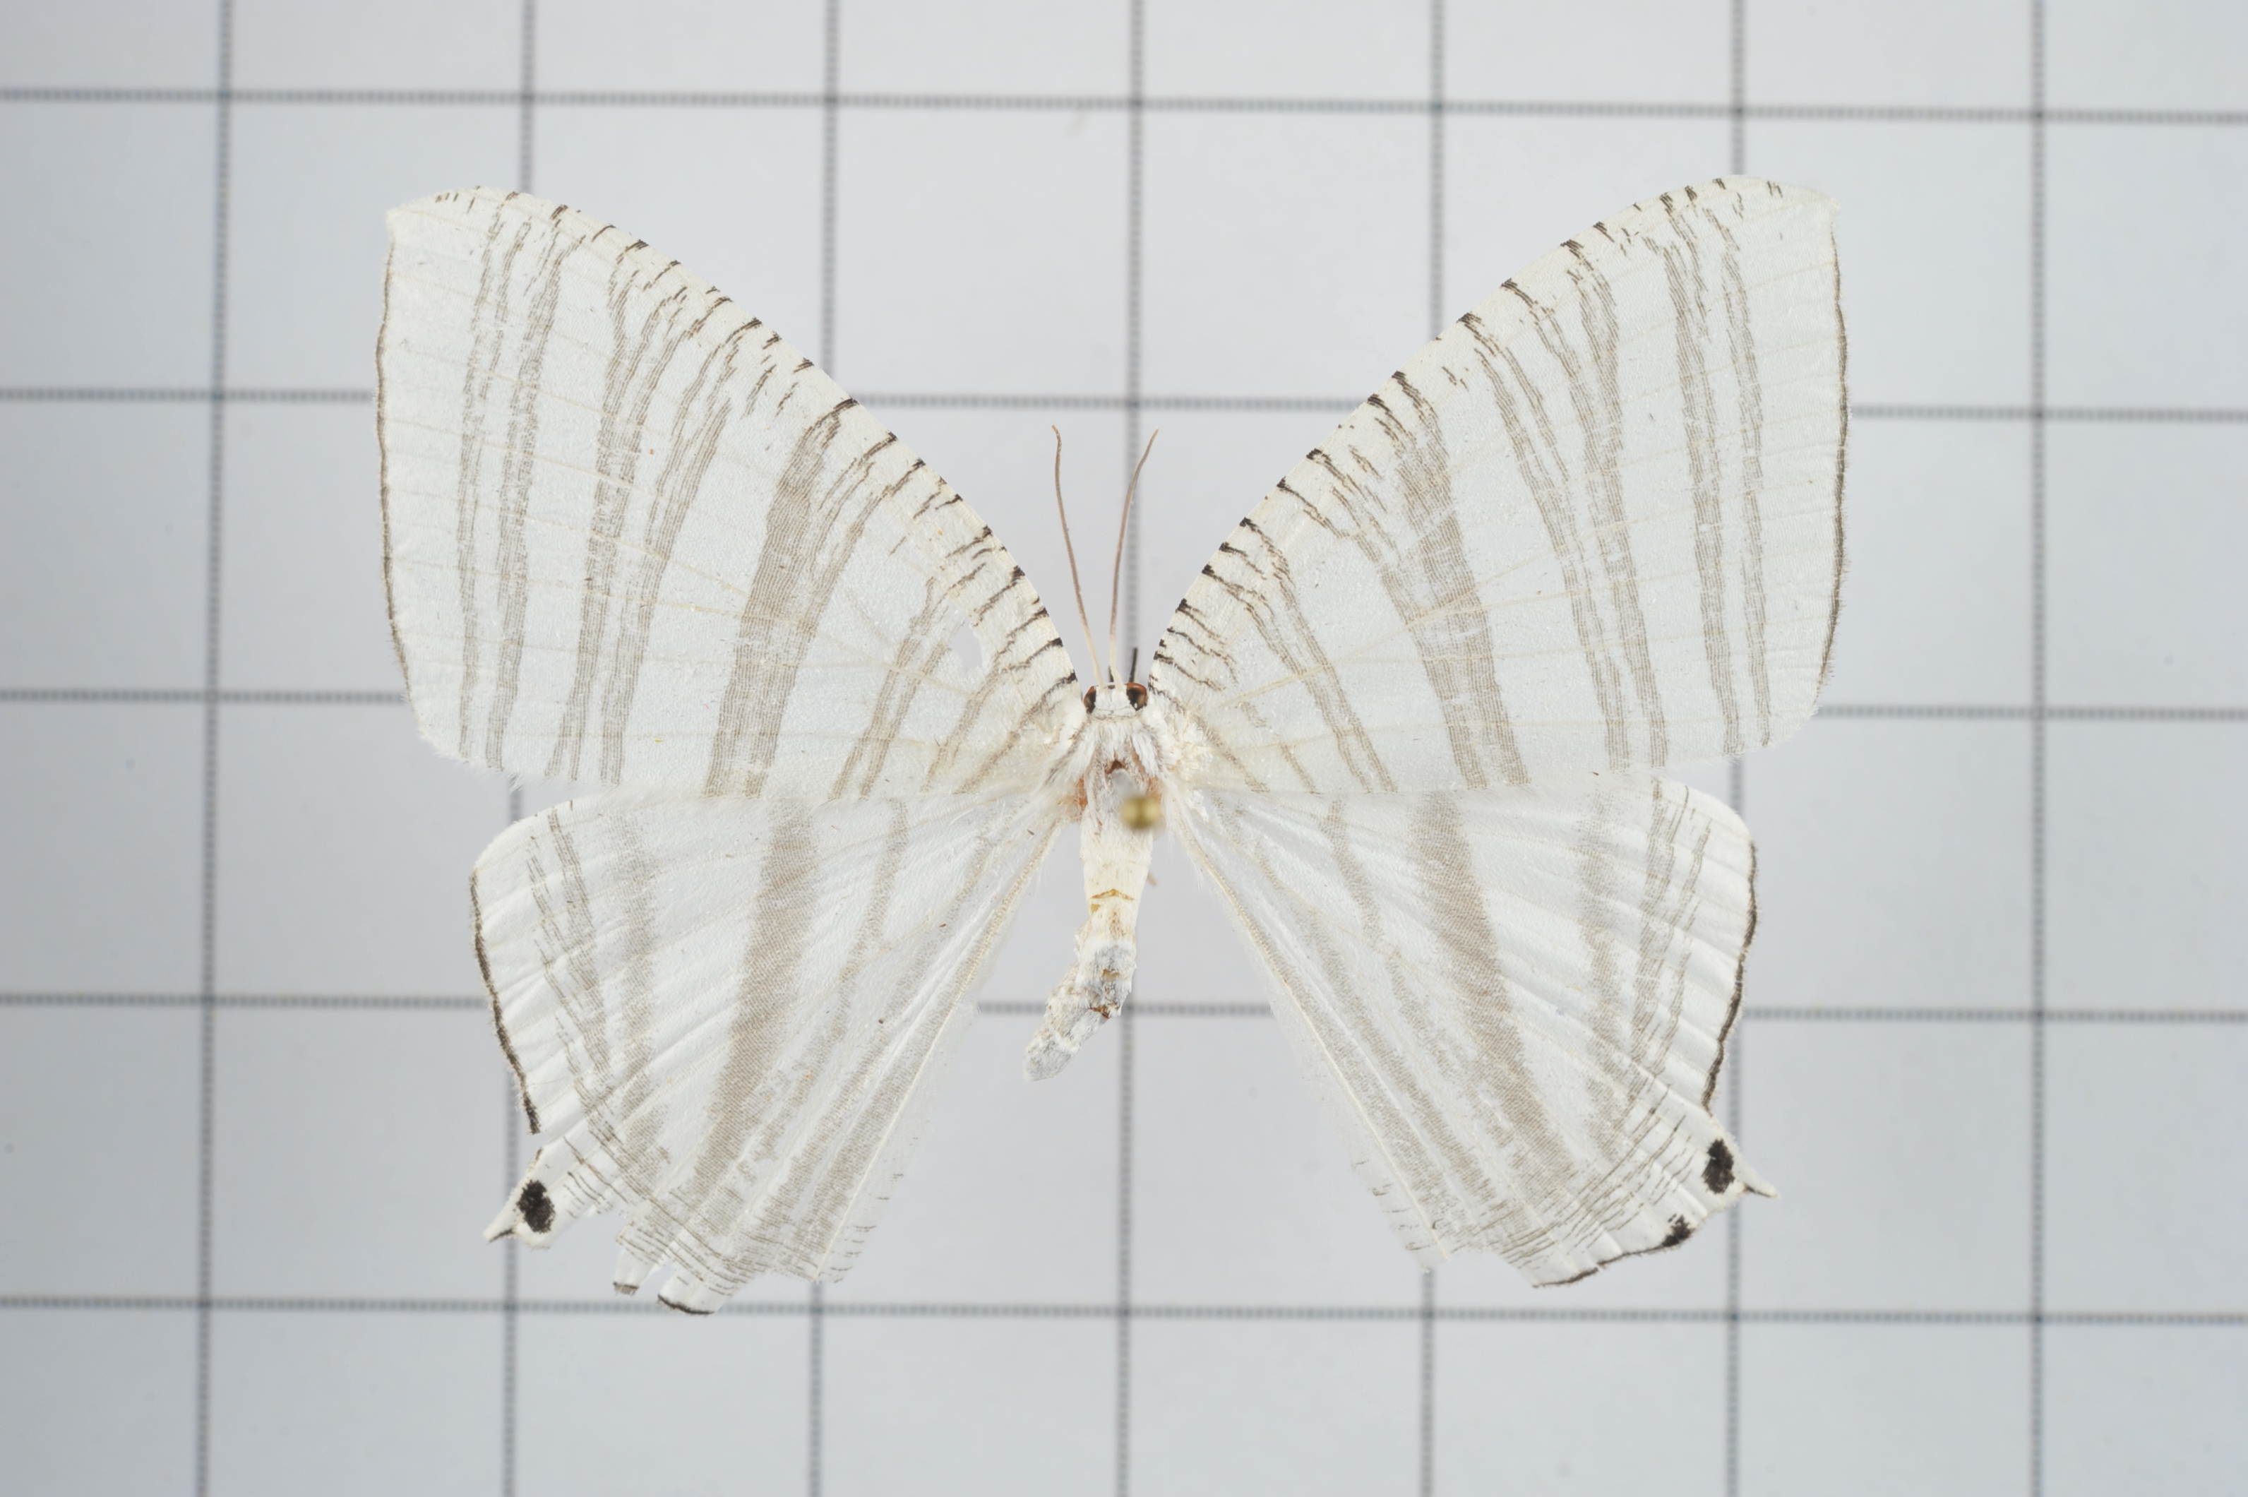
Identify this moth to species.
Pseudomicronia advocataria
